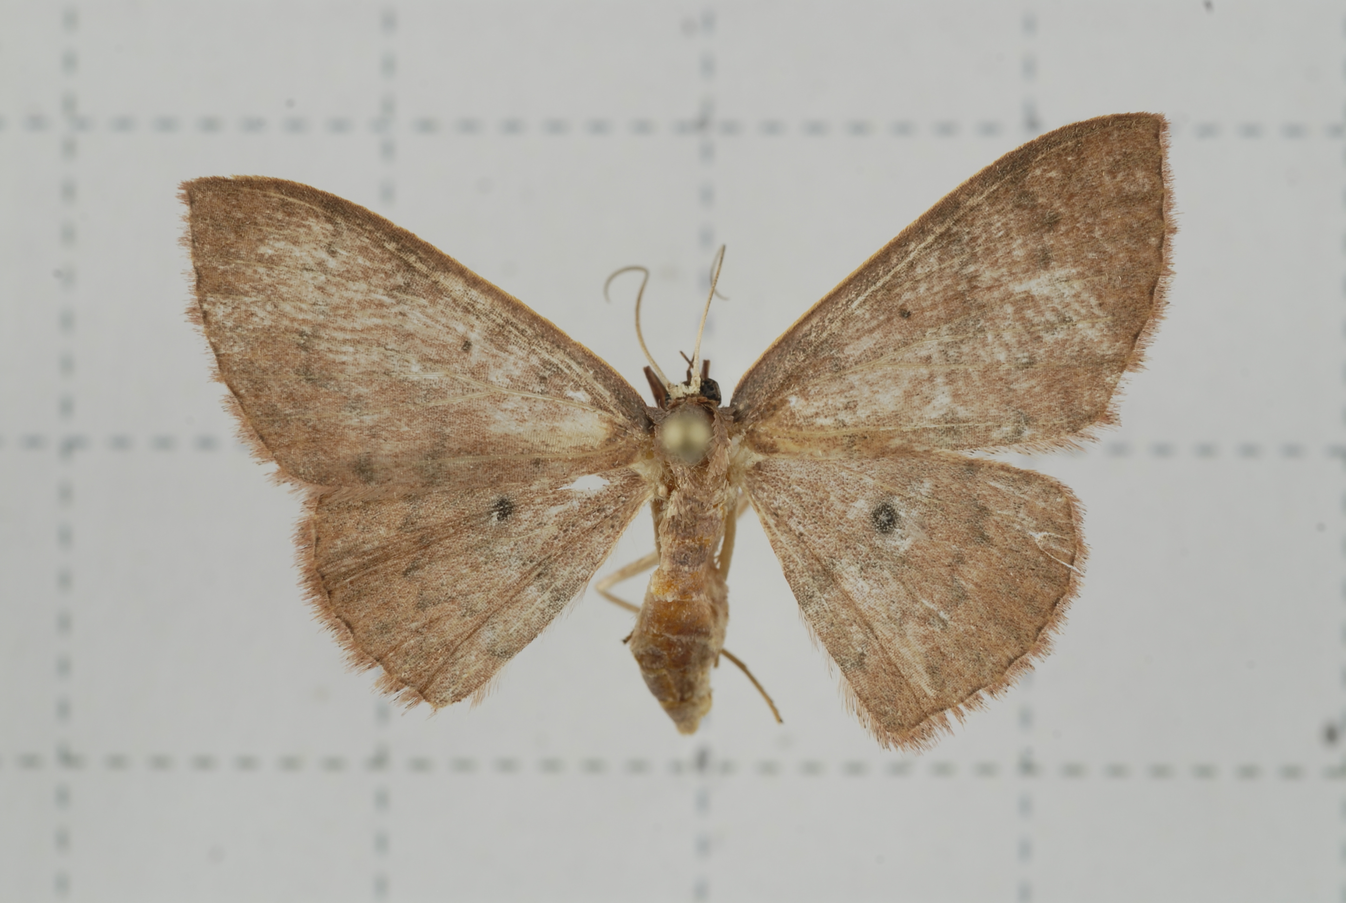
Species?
Organopoda carnearia carnearia
